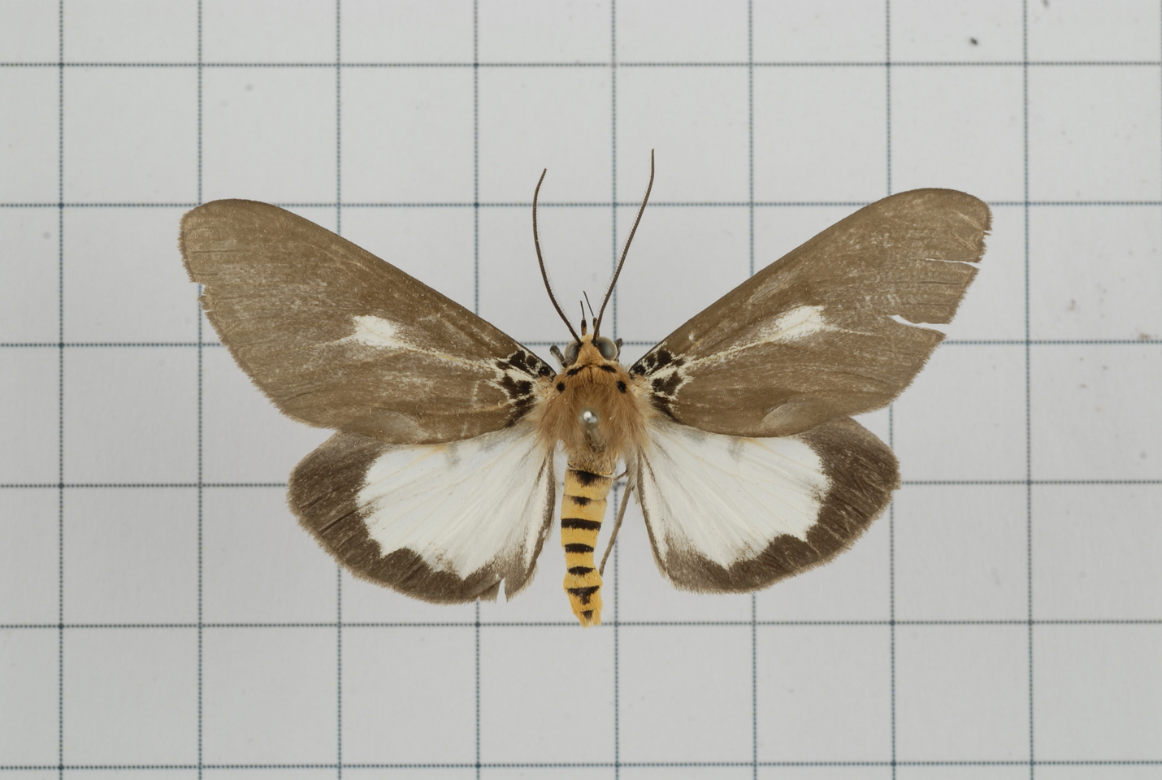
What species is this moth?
Asota heliconia zebrina
